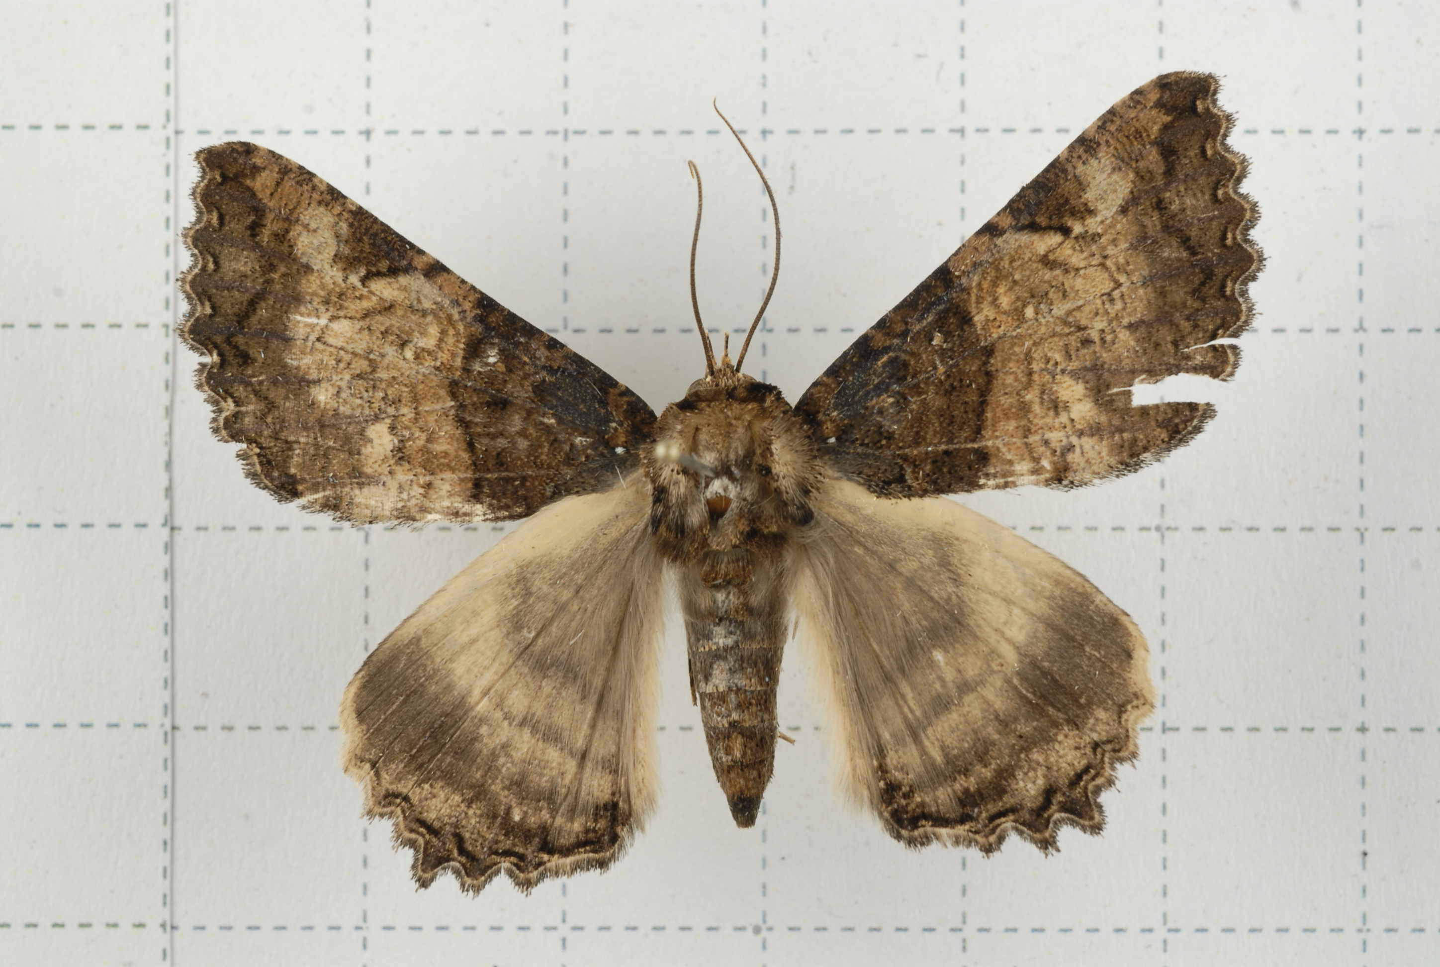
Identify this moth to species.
Daddala lucilla
